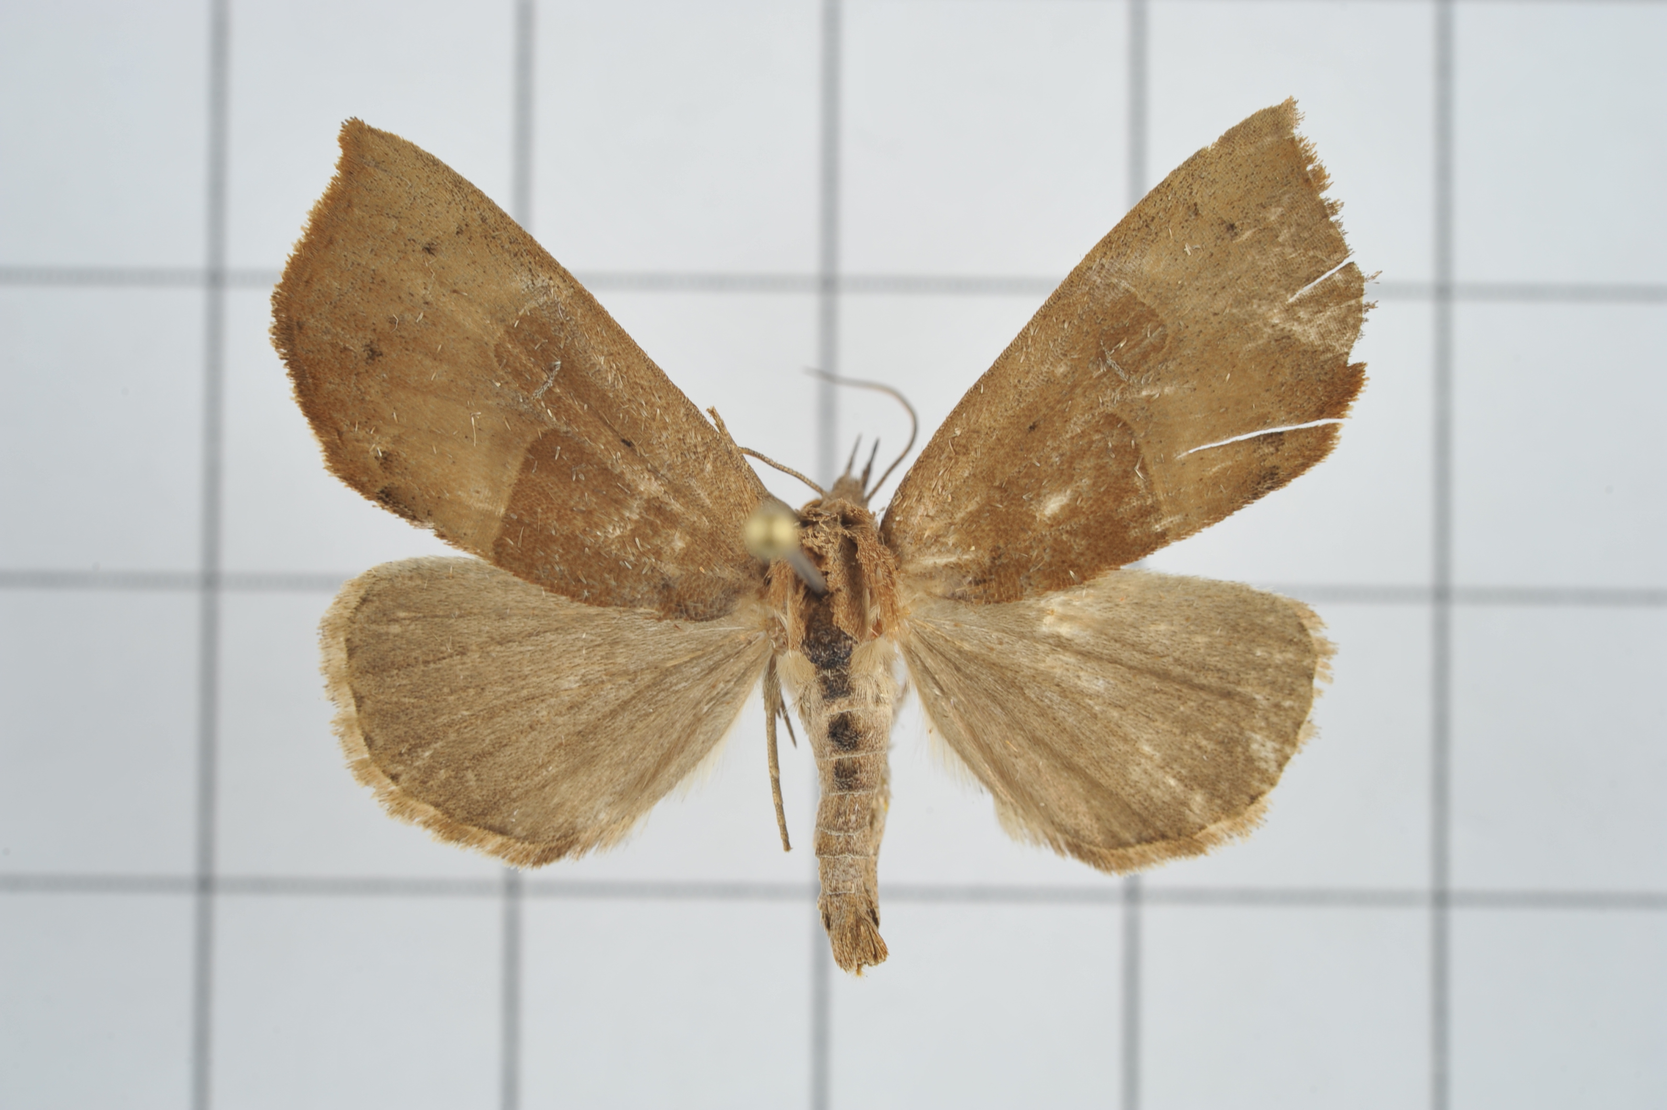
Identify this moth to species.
Hepatica indentalis
